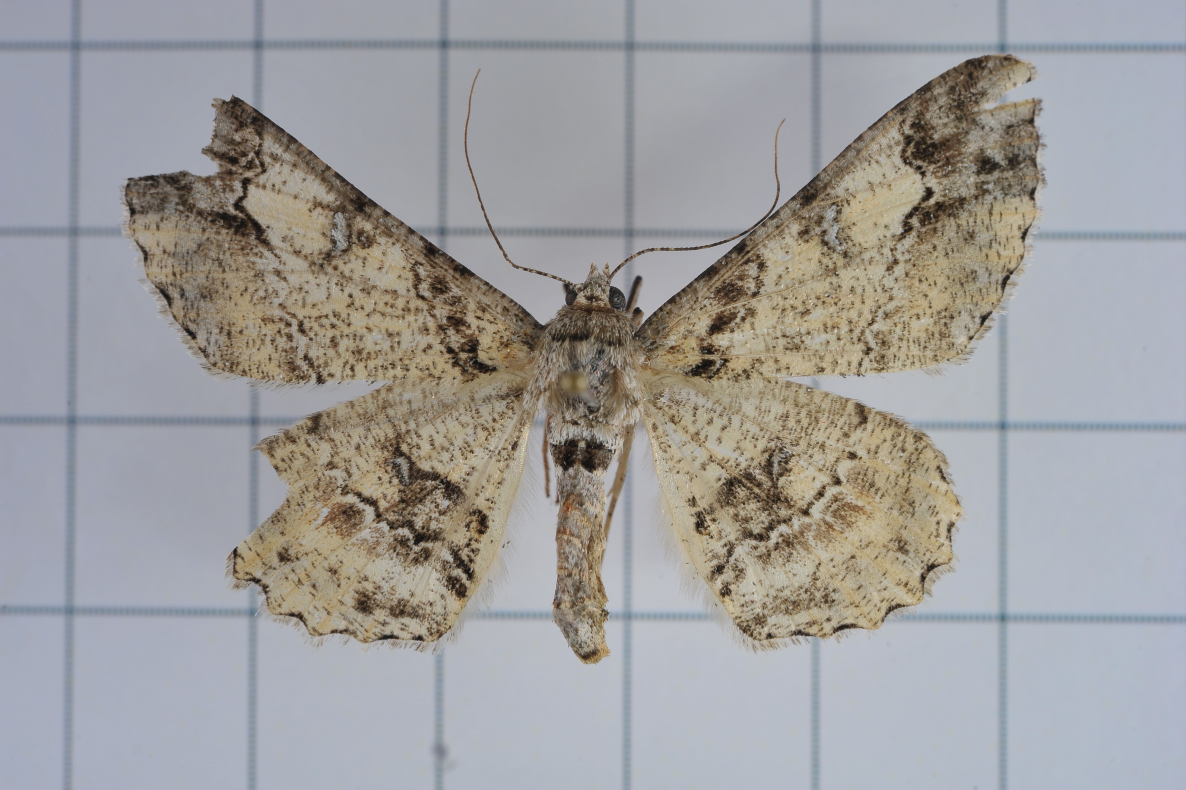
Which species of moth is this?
Cleora fraterna
